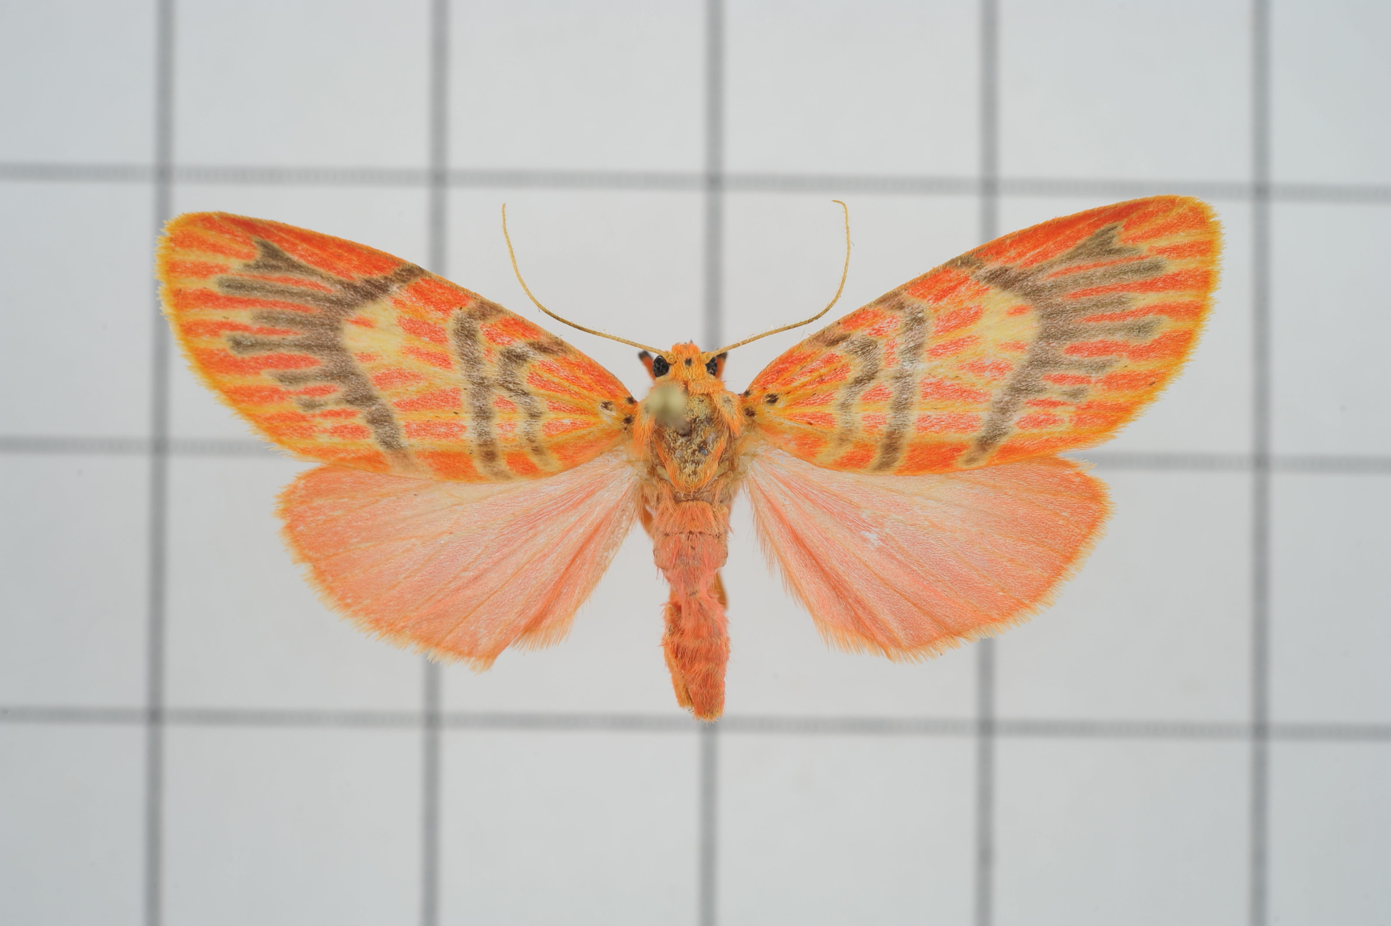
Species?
Barsine sauteri
